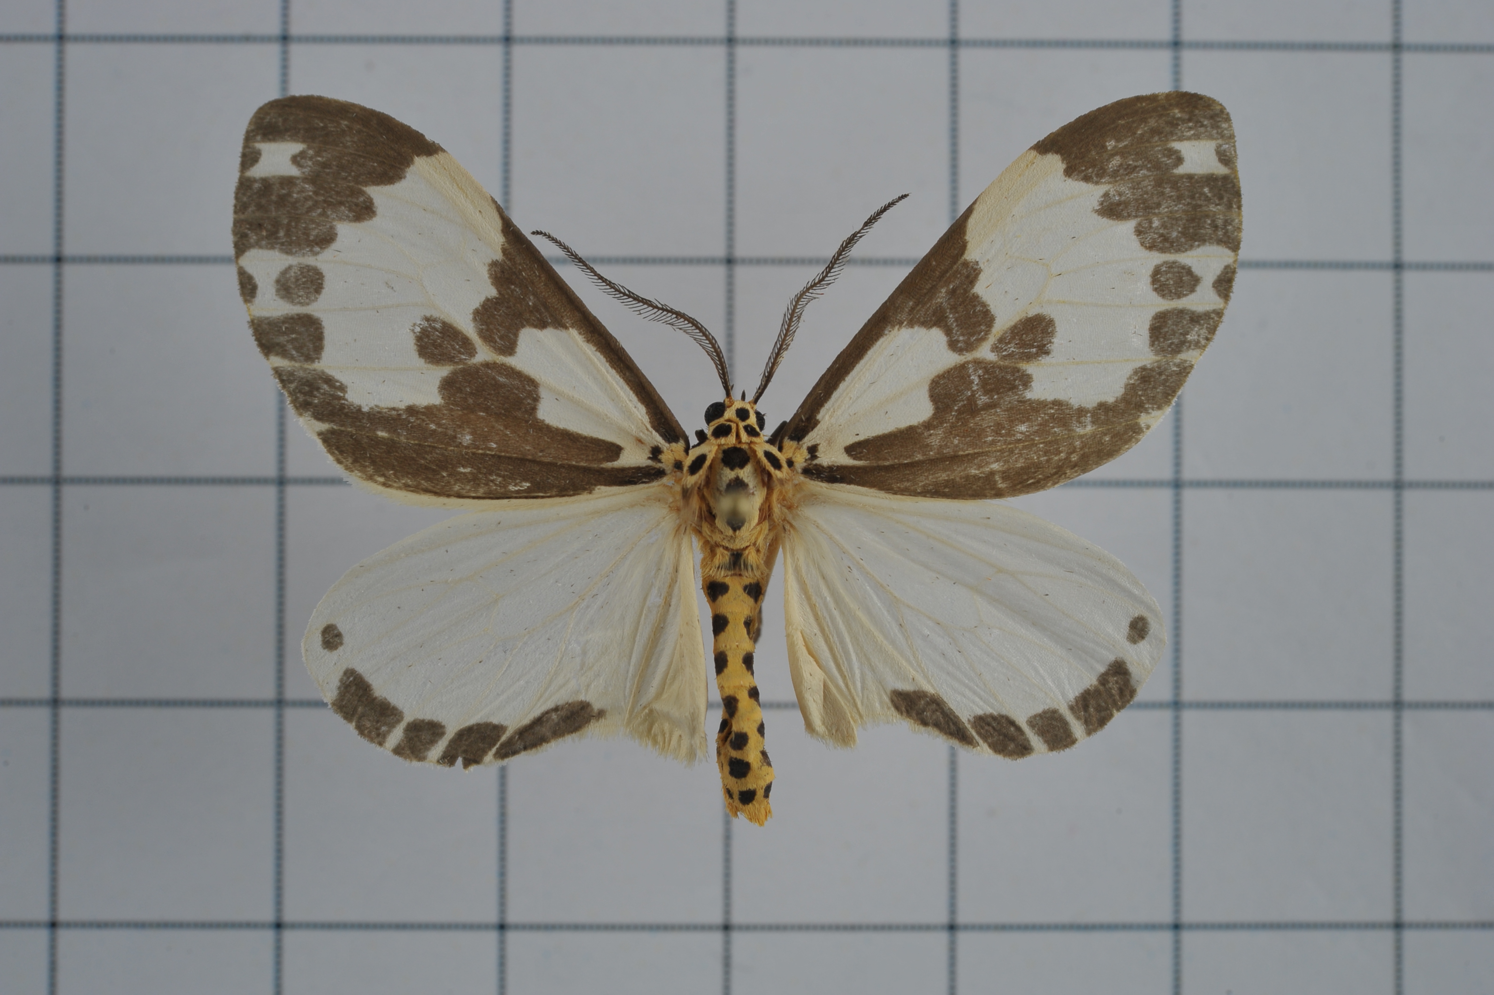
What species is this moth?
Nyctemera carissima formosana
